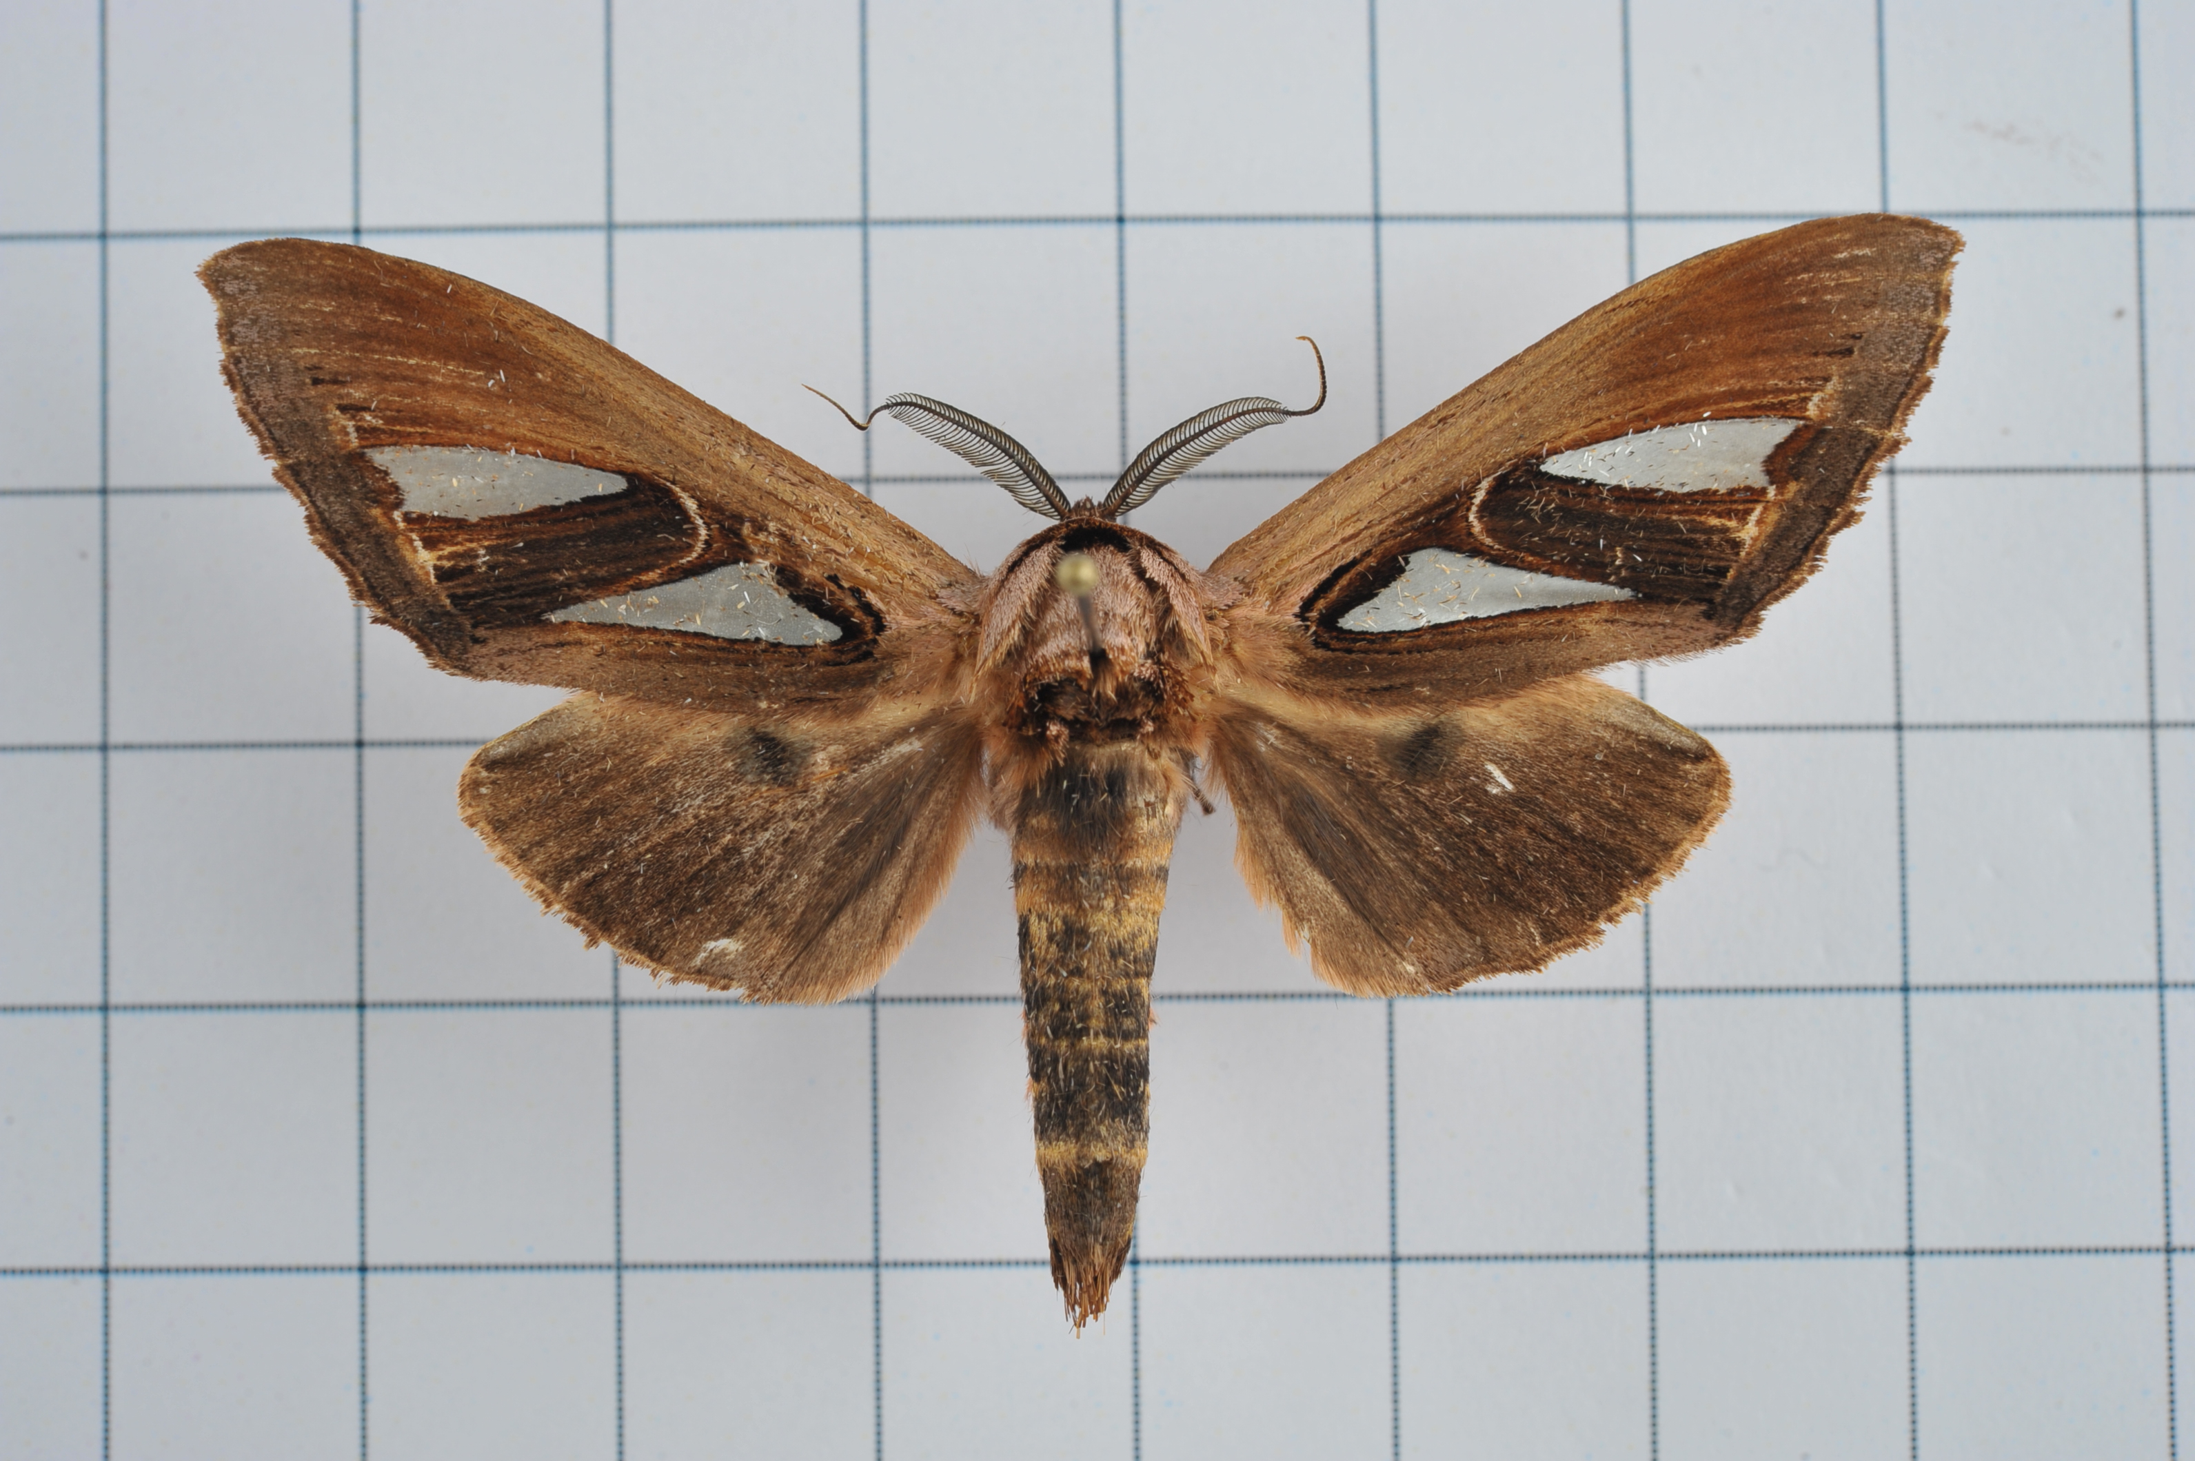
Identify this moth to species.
Tarsolepis japonica
